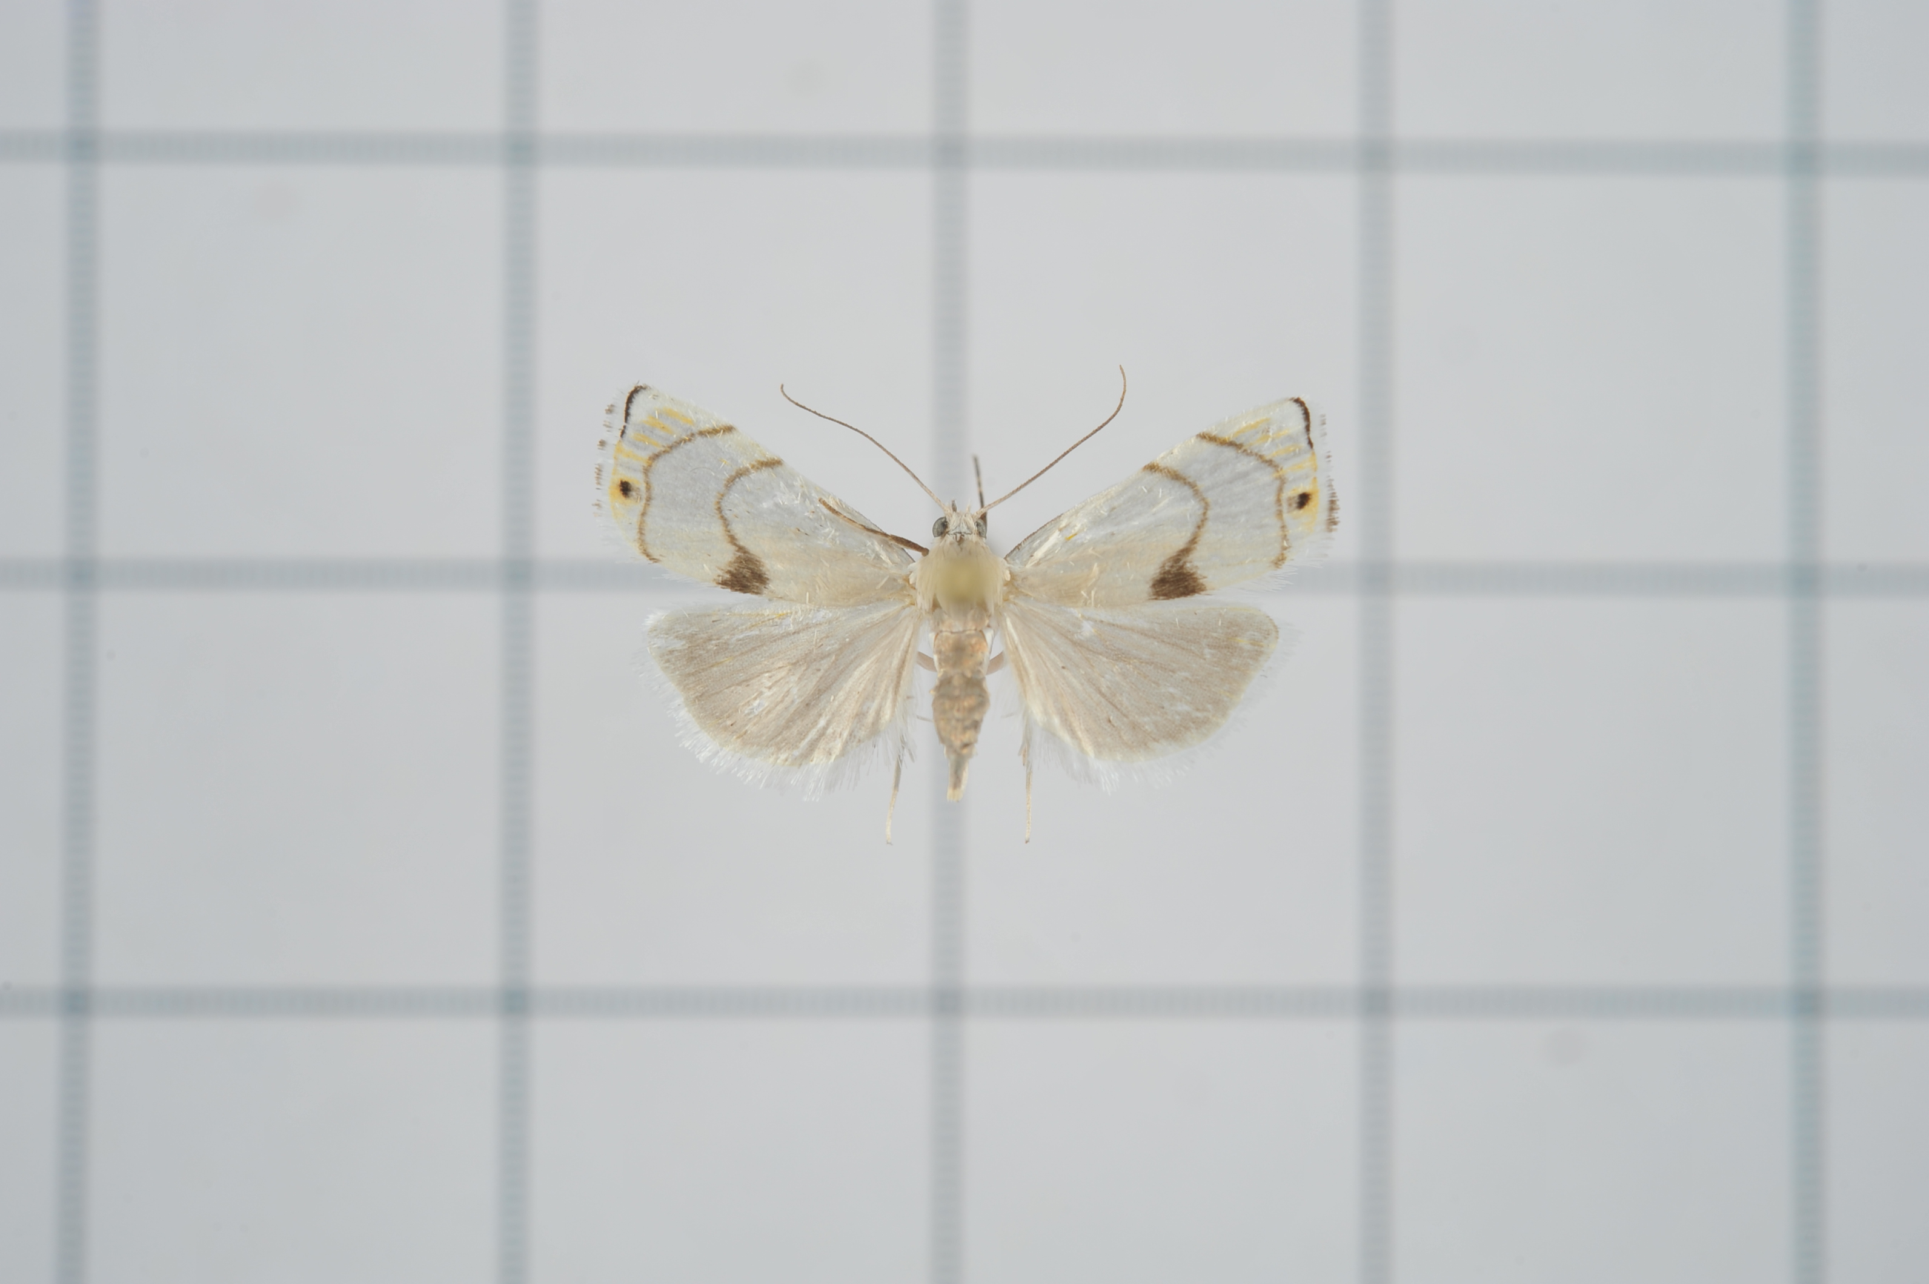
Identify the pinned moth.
Gargela renatusalis
